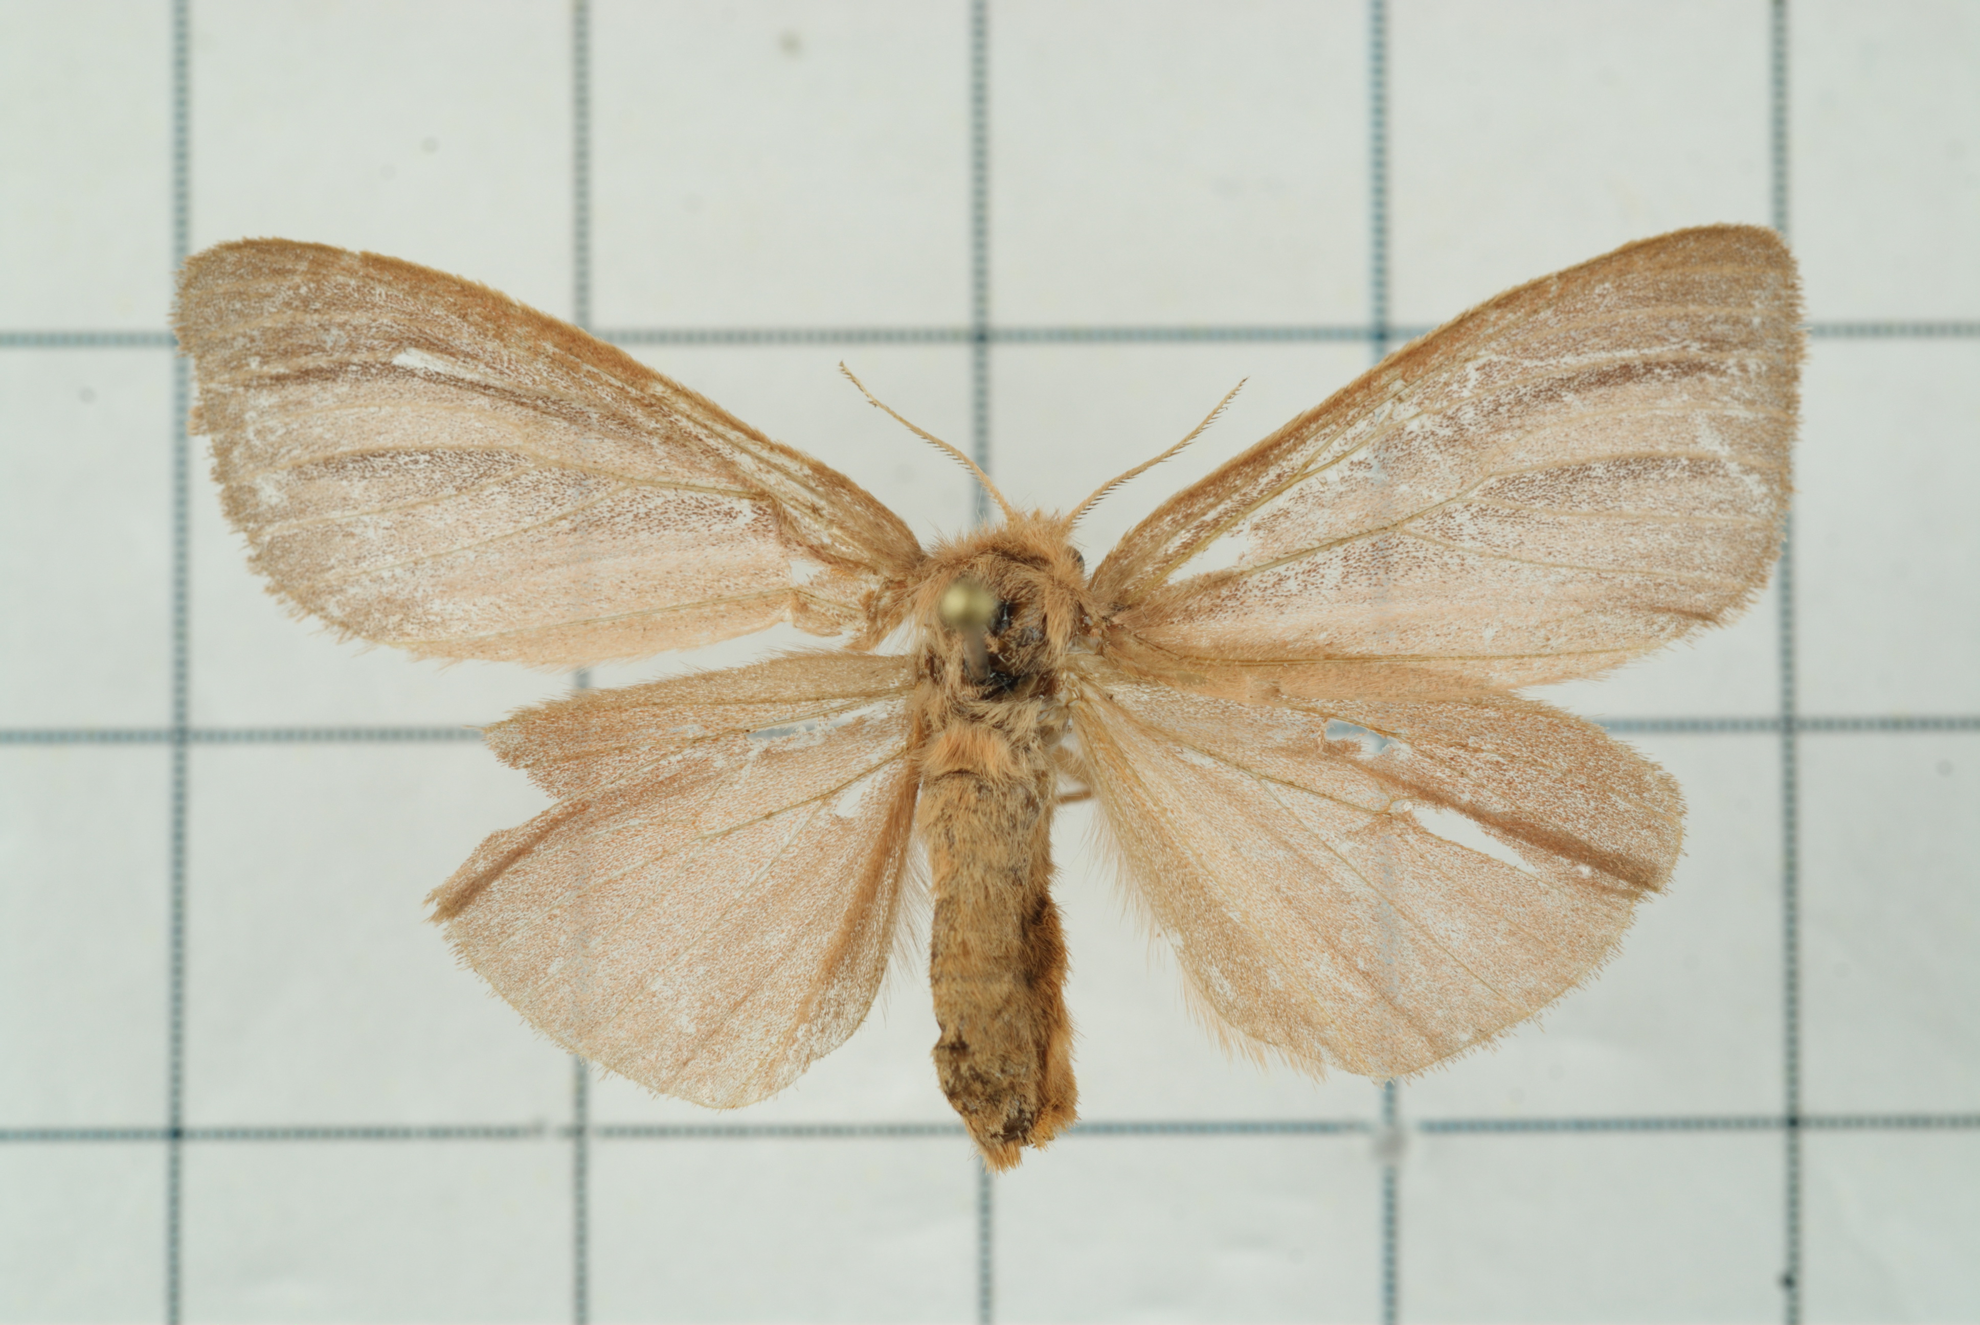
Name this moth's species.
Pantana substrigosa
